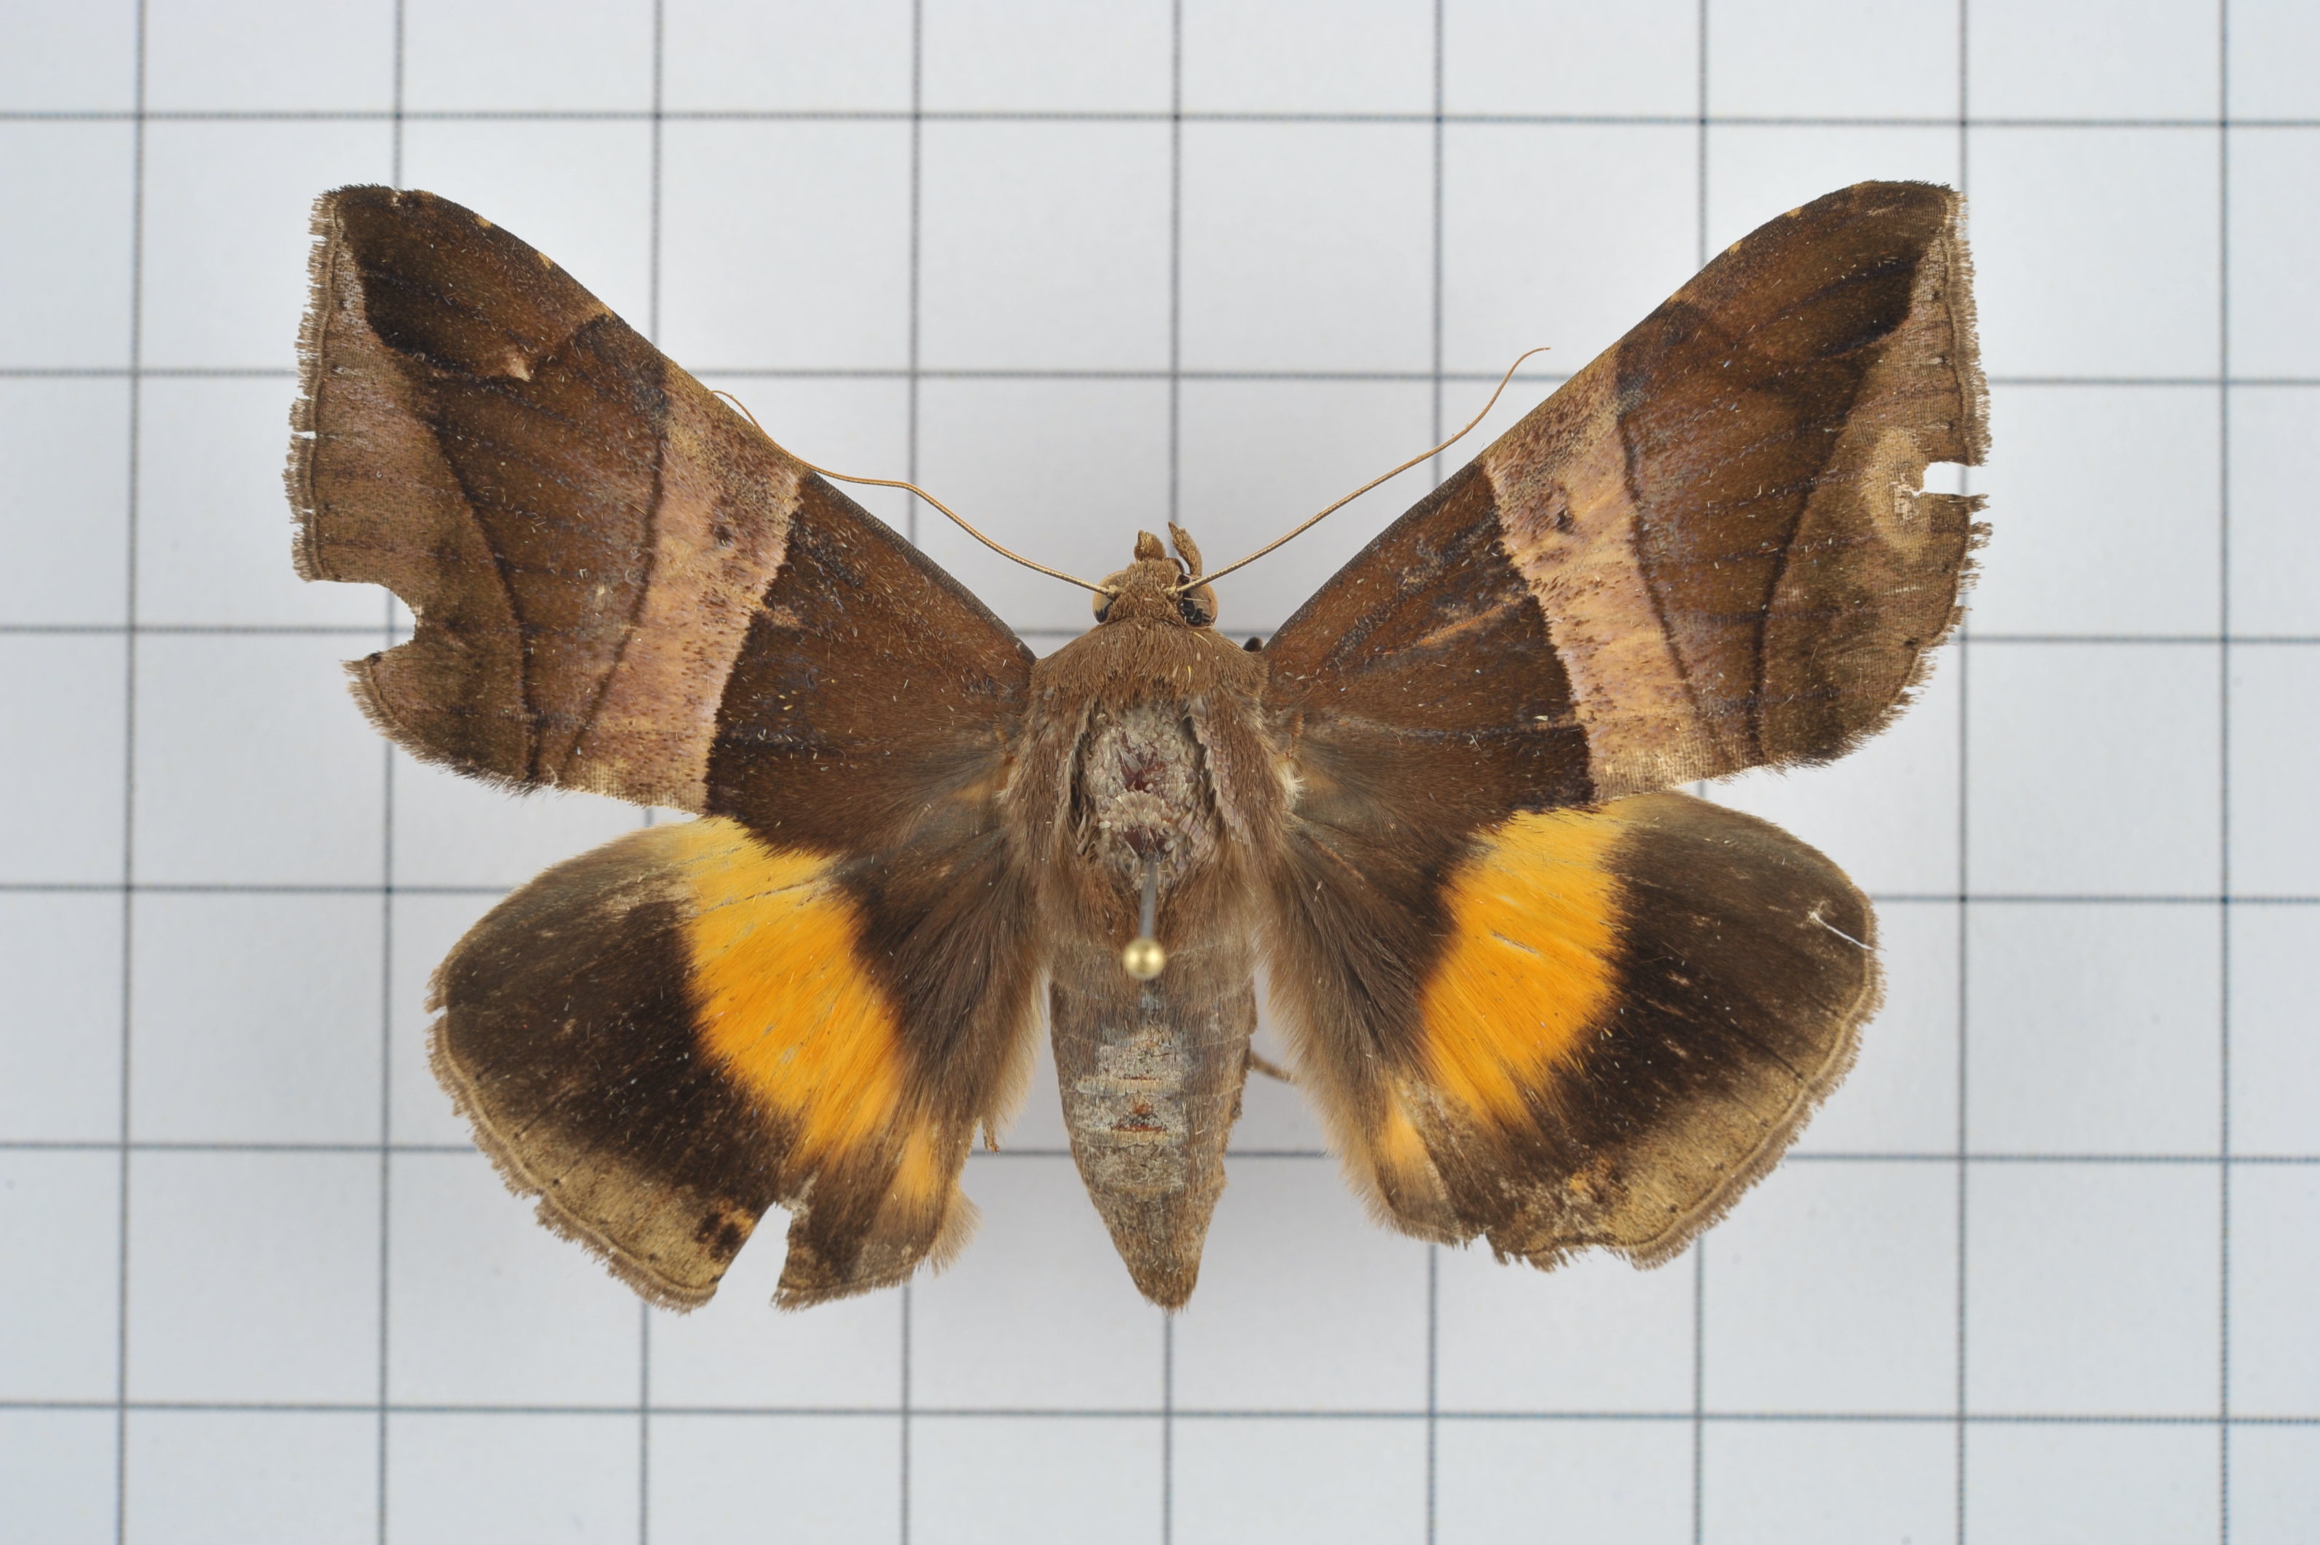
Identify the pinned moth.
Bastilla fulvotaenia
